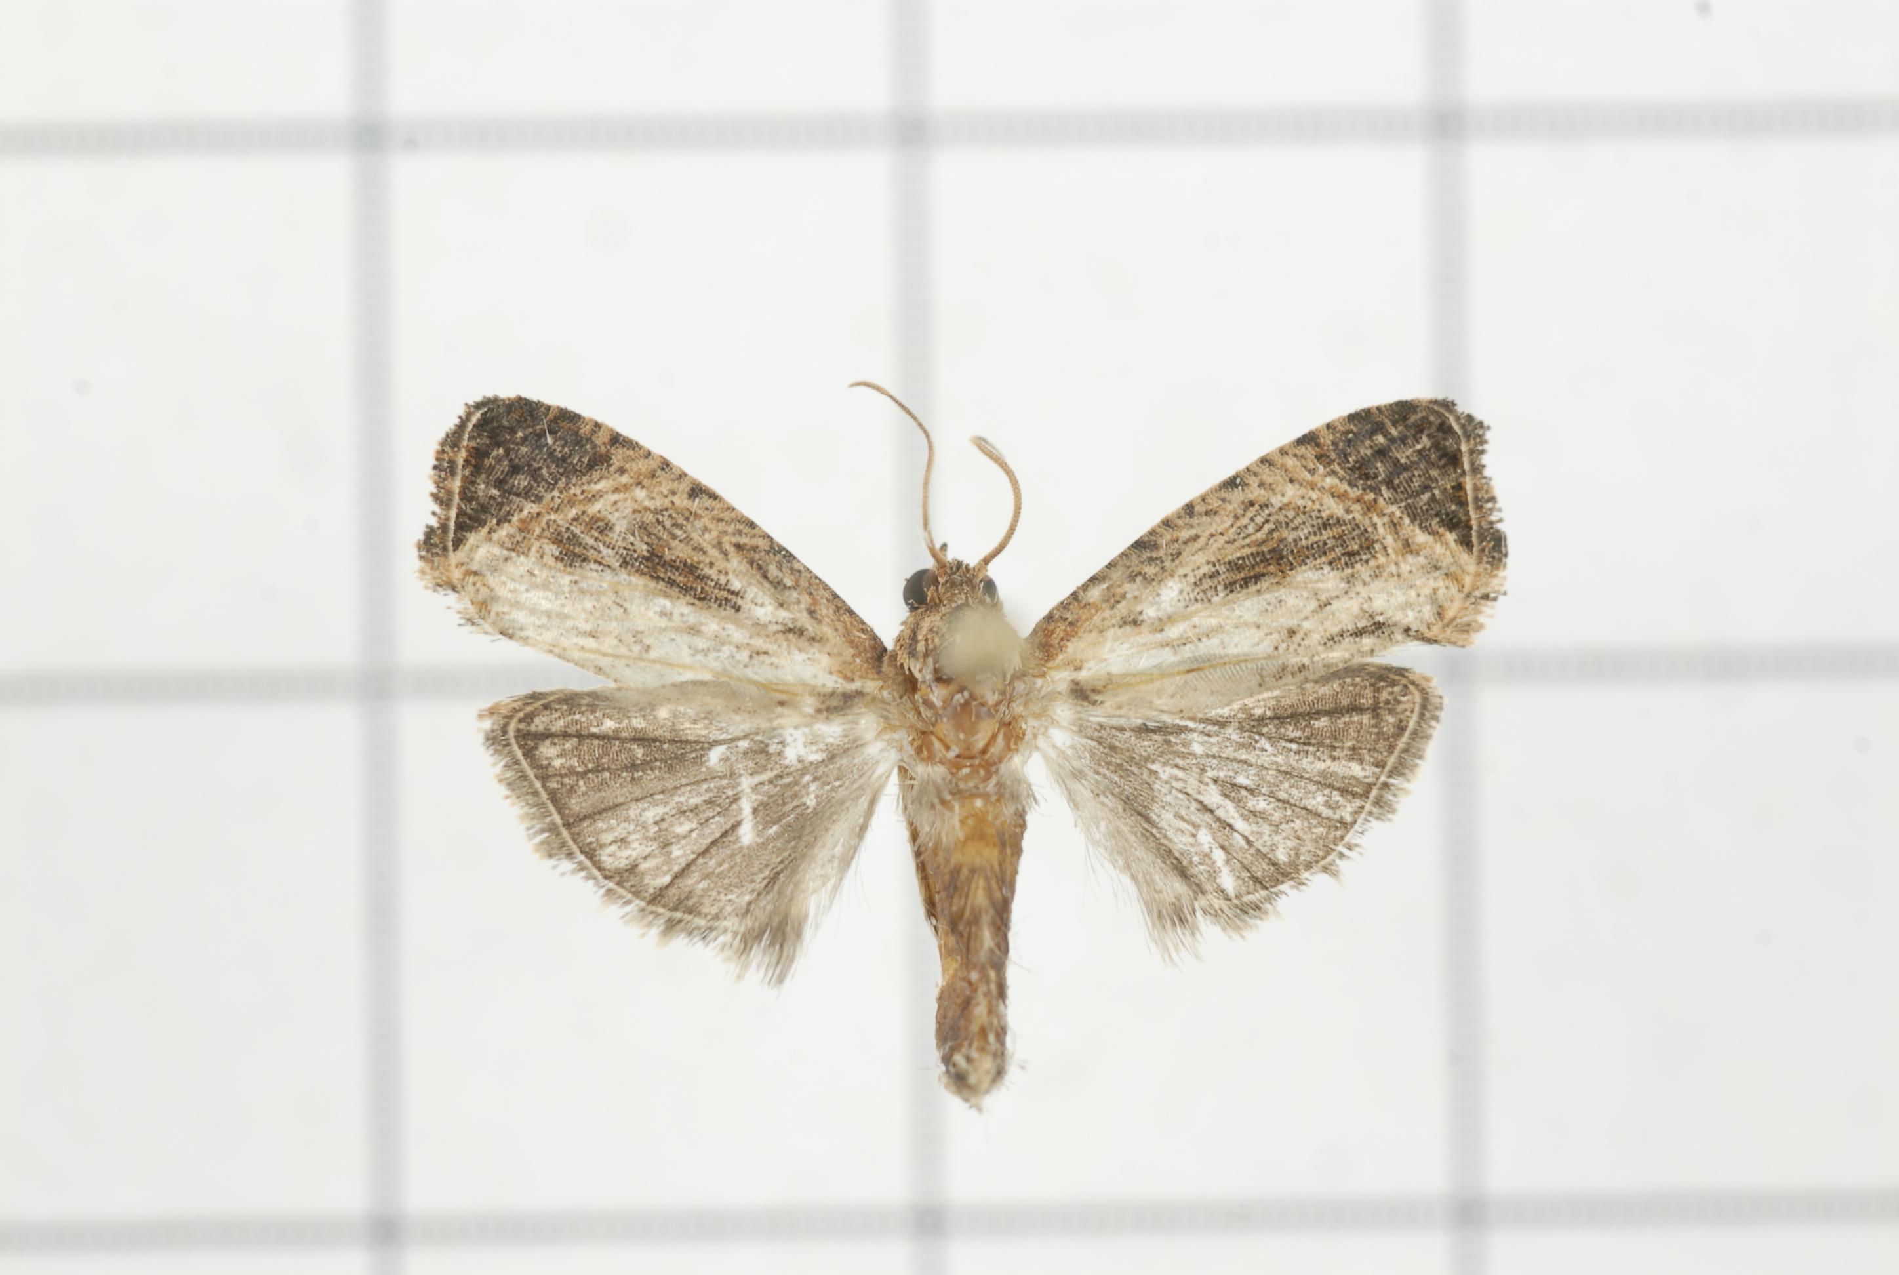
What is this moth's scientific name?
Cryptophlebia repletana
